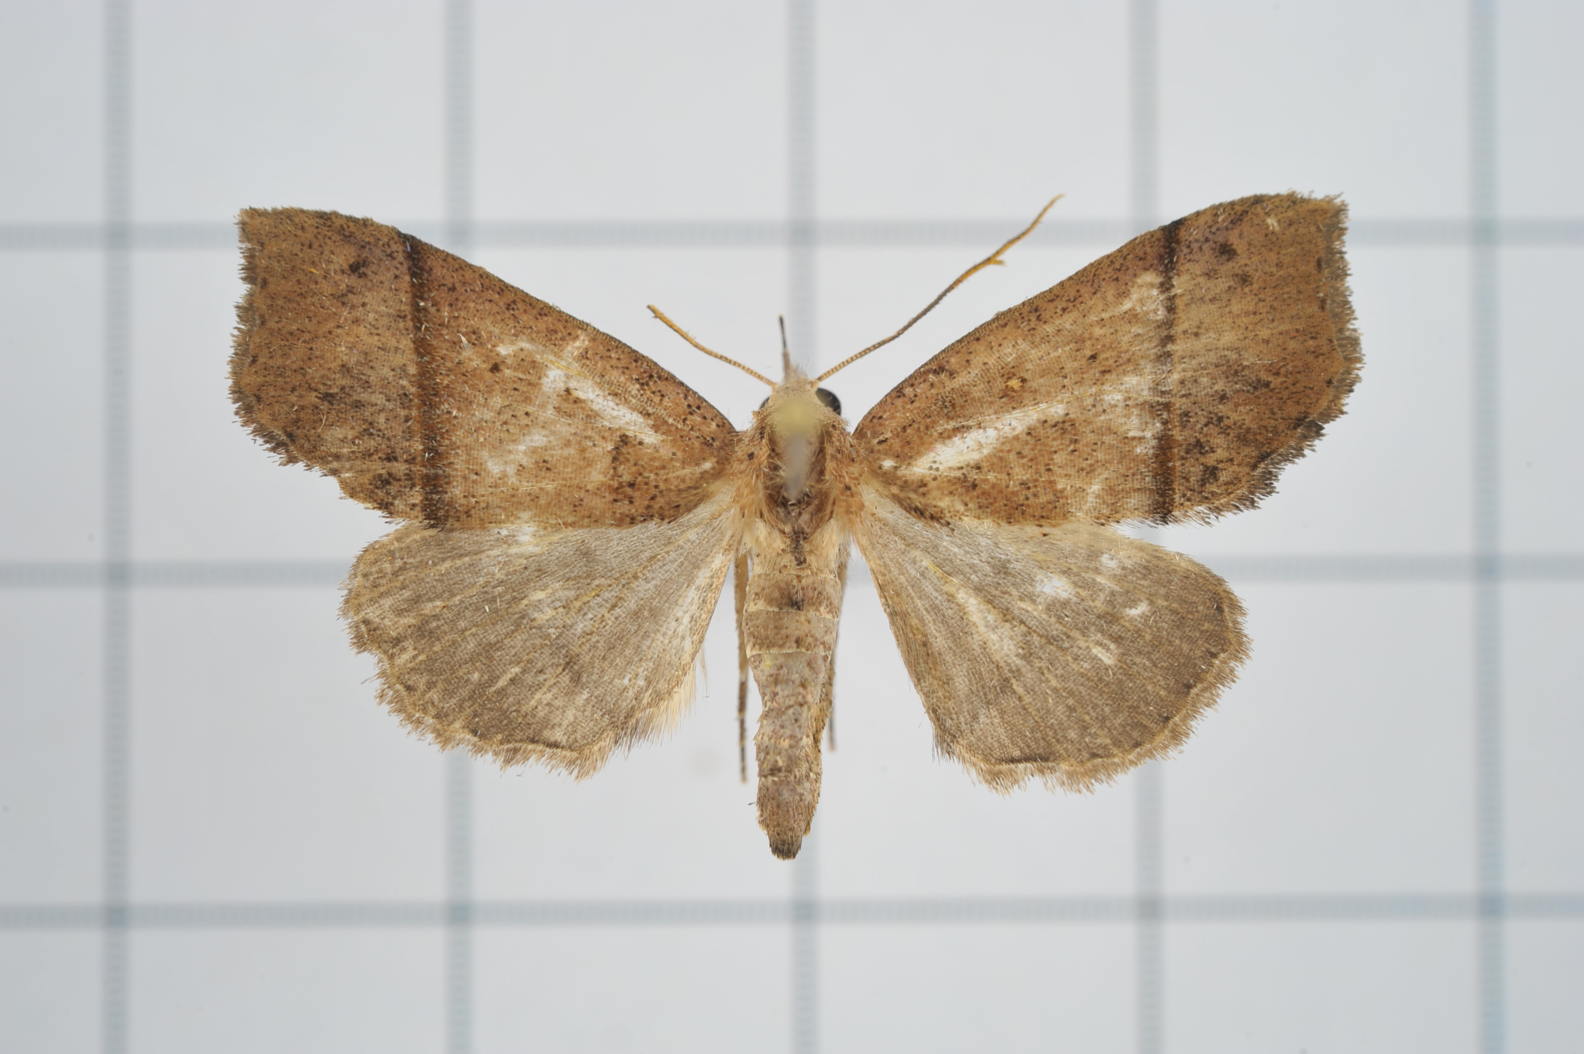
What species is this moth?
Hepatica irrorata
